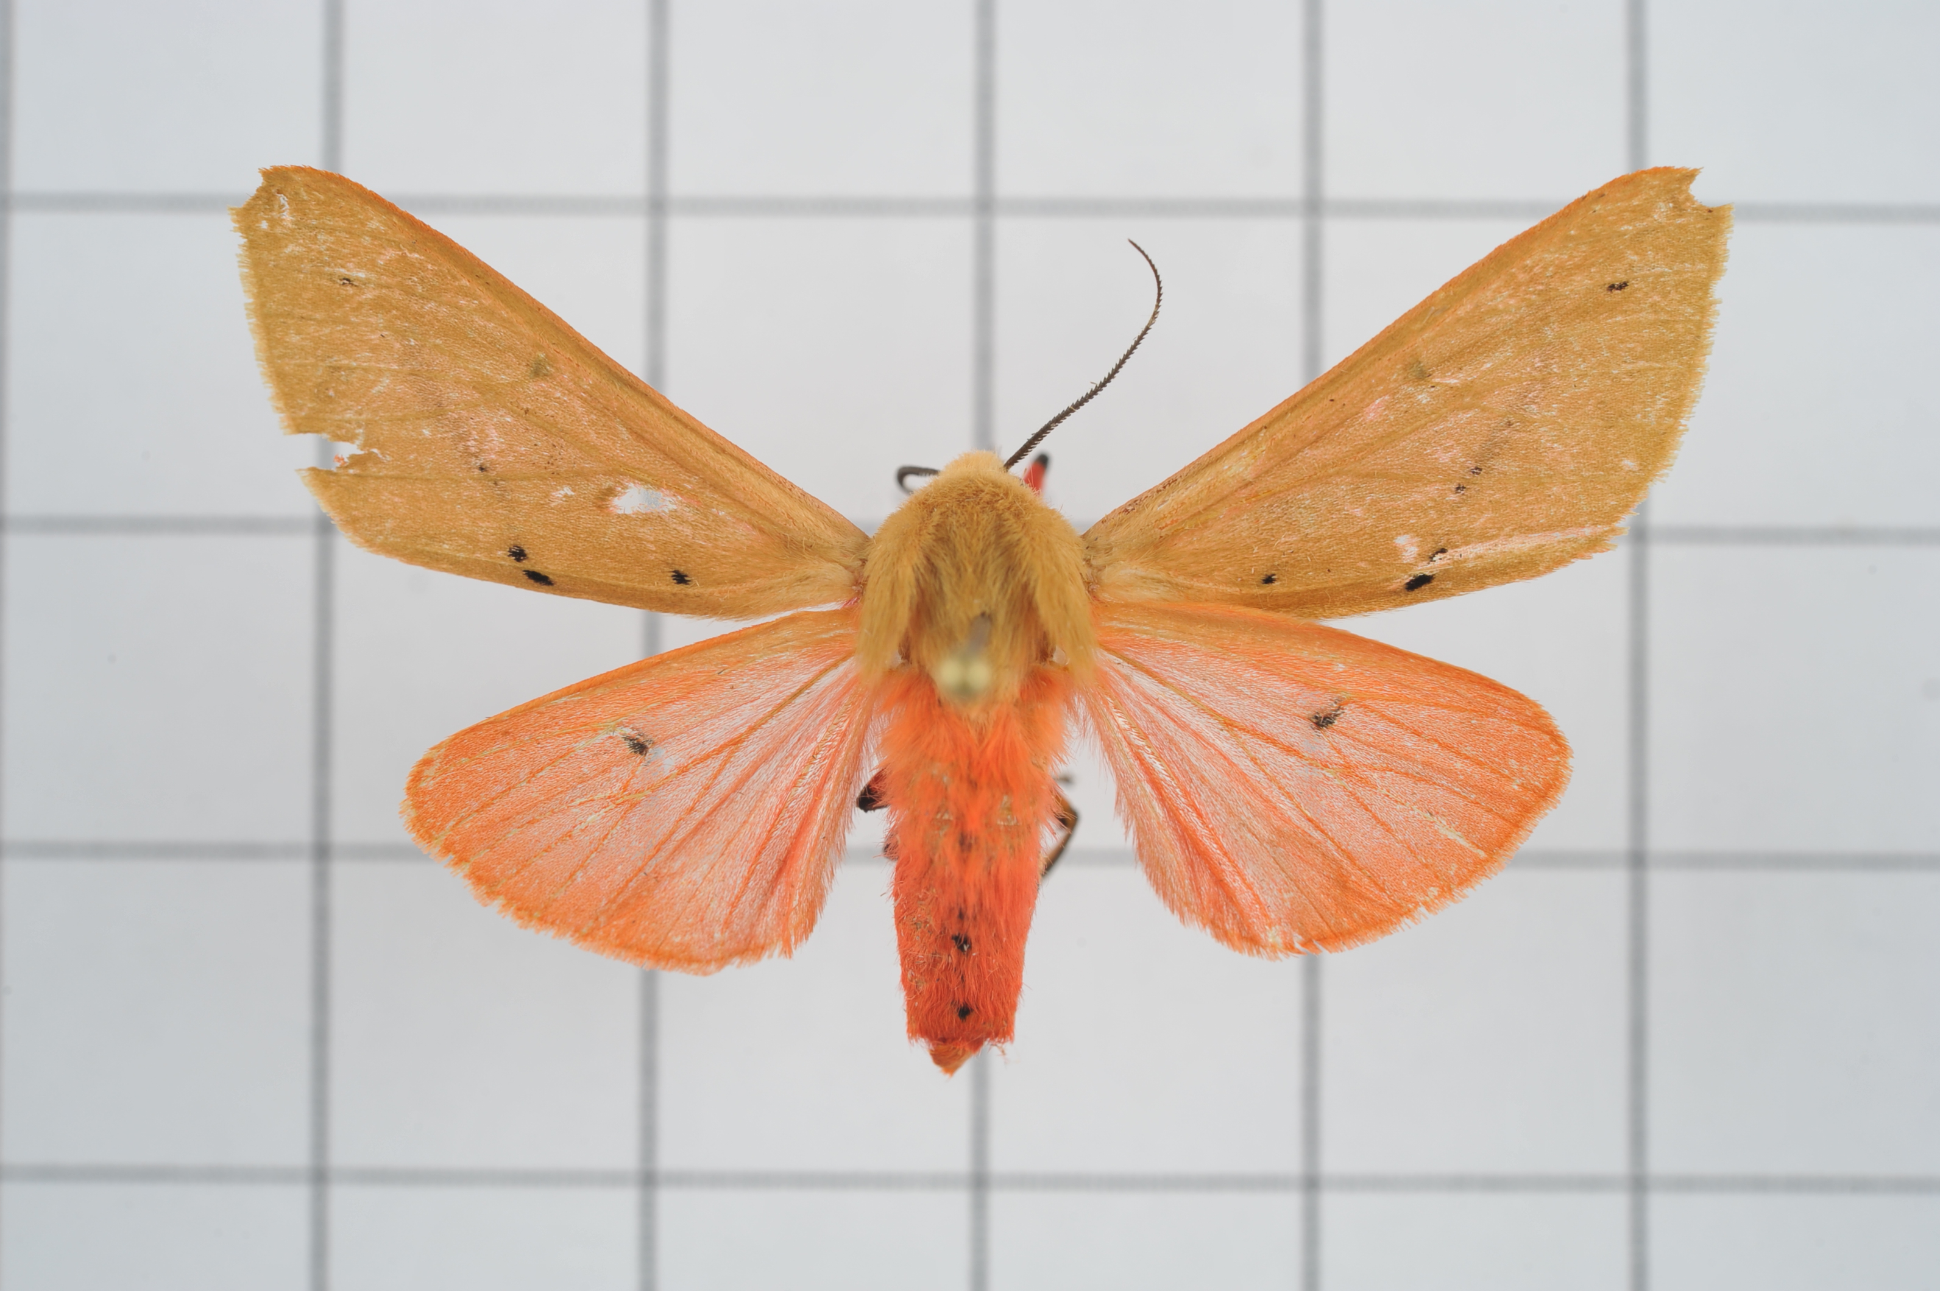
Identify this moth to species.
Spilarctia wilemani
